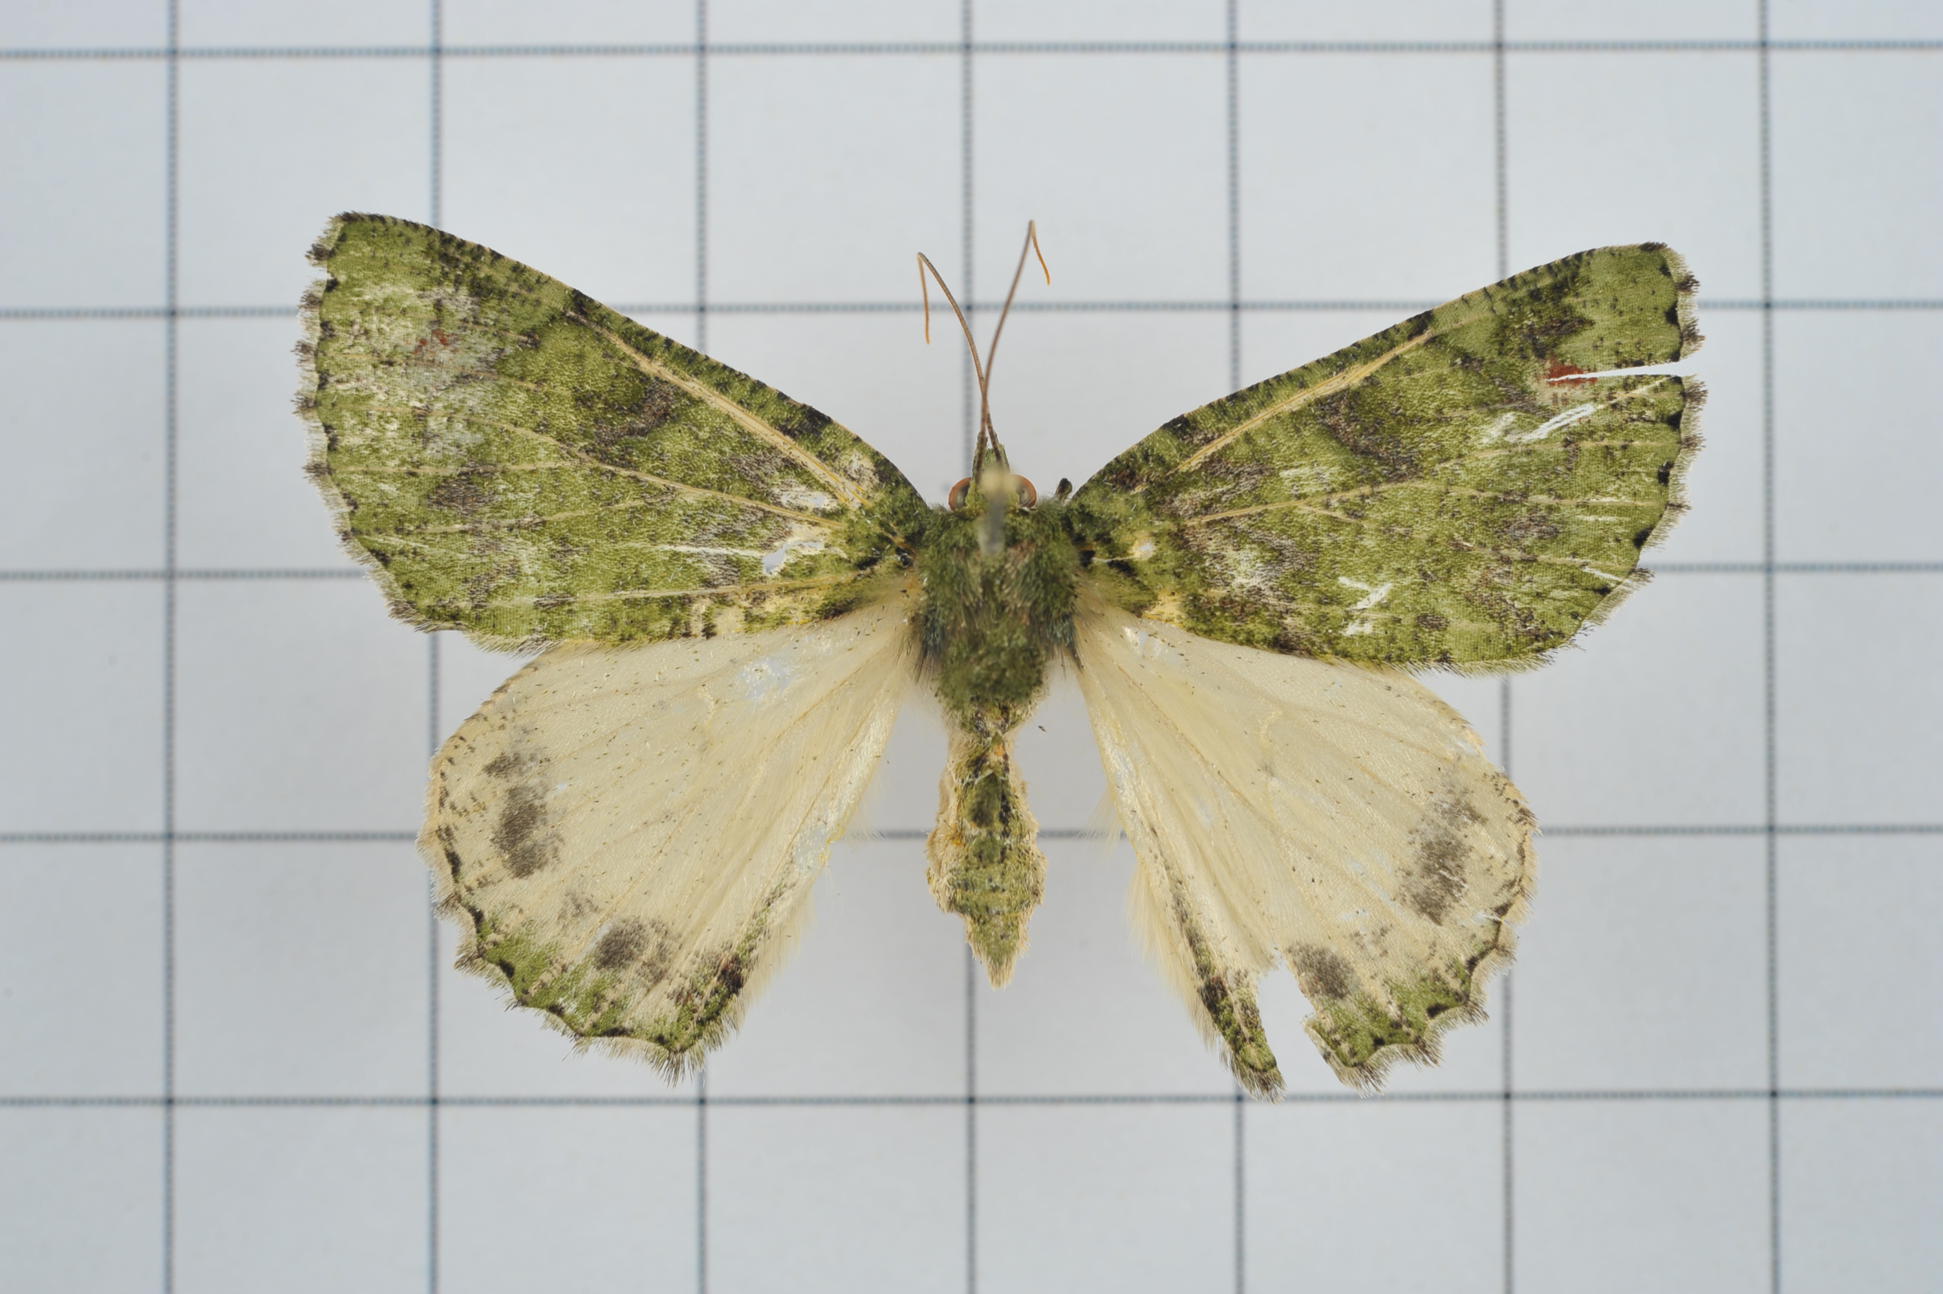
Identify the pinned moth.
Dindica taiwana
